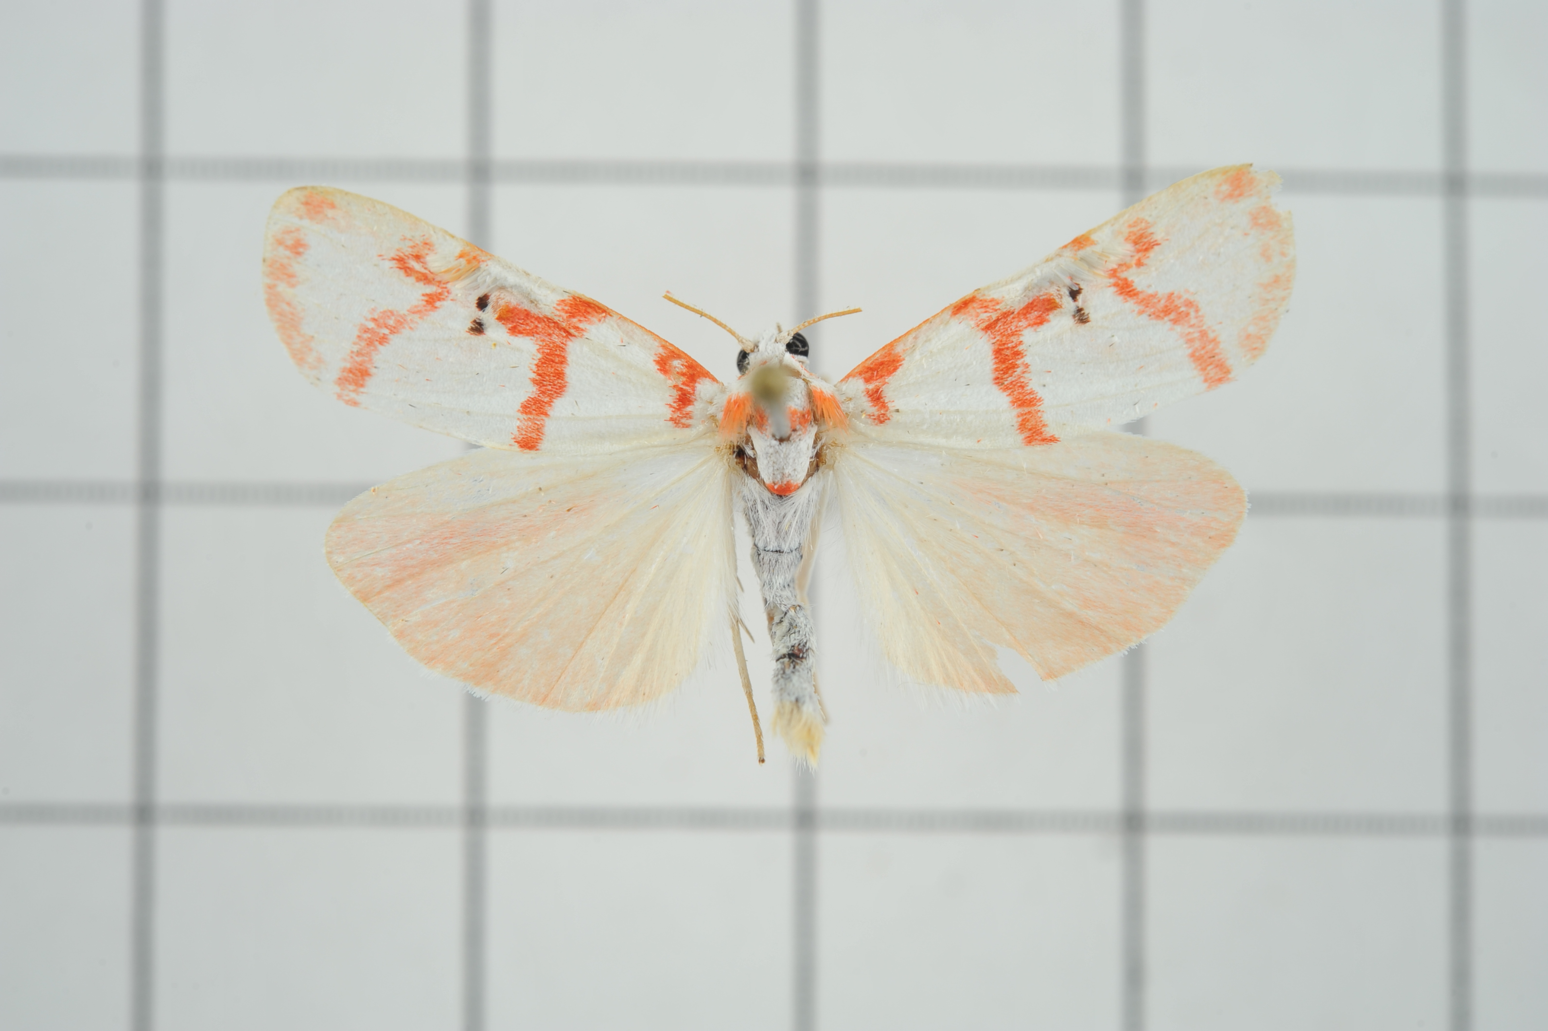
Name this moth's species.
Cyana hamata hamata
